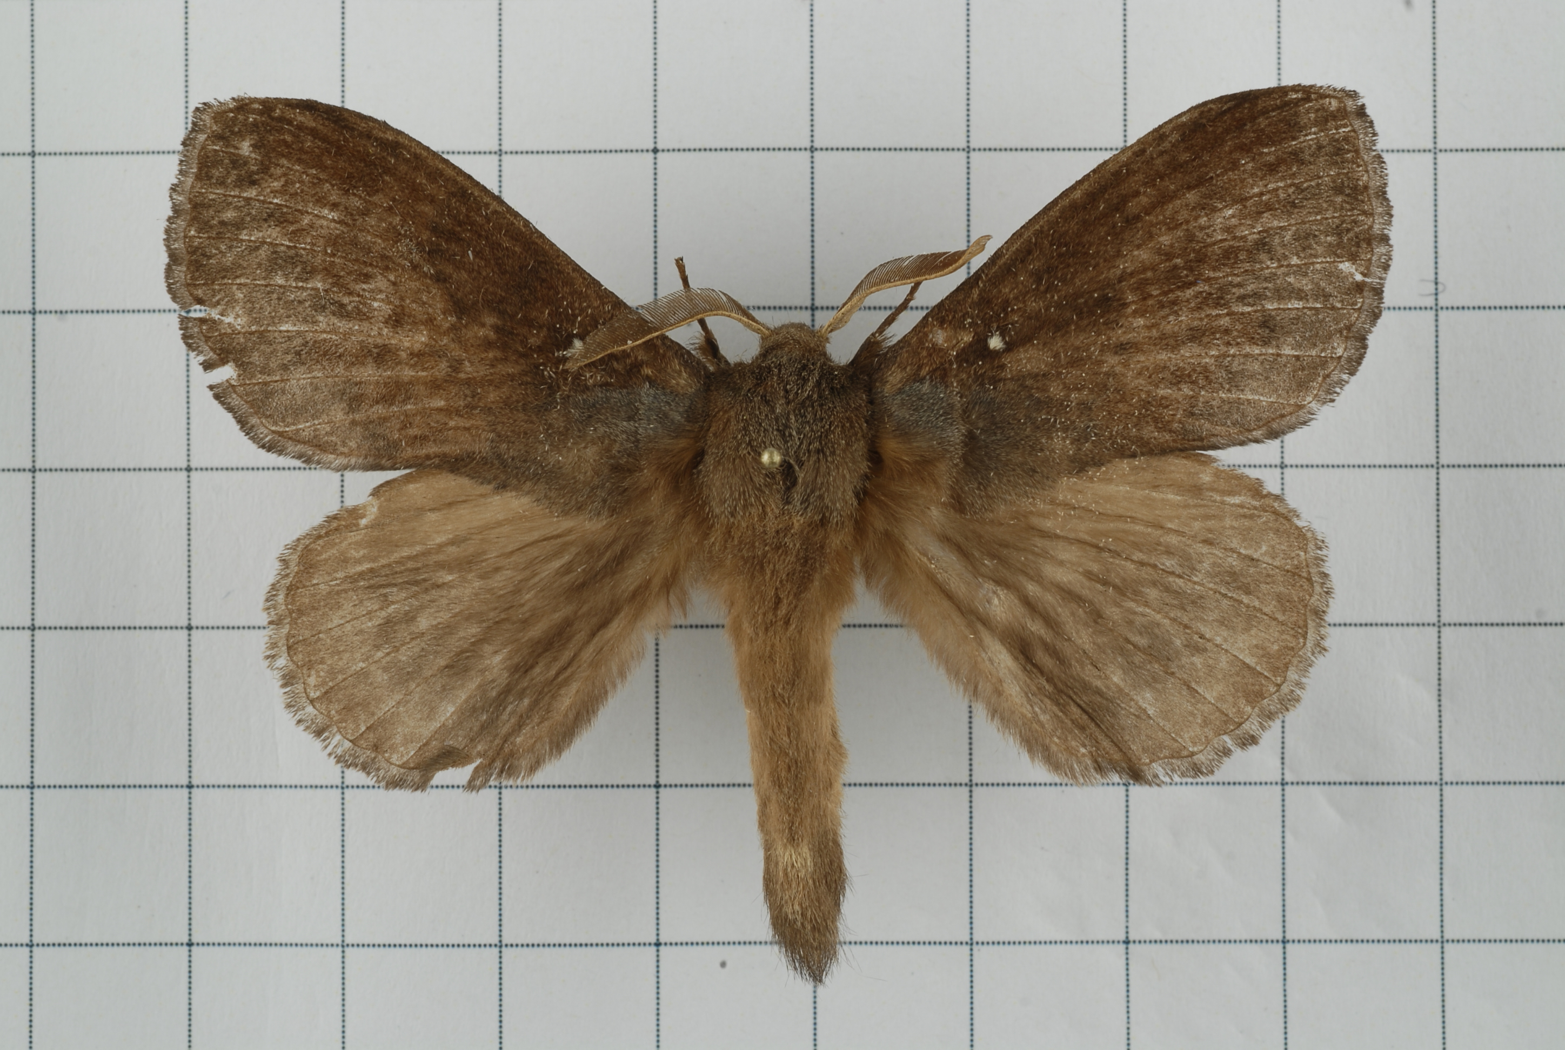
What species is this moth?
Kunugia undans metanastroides
